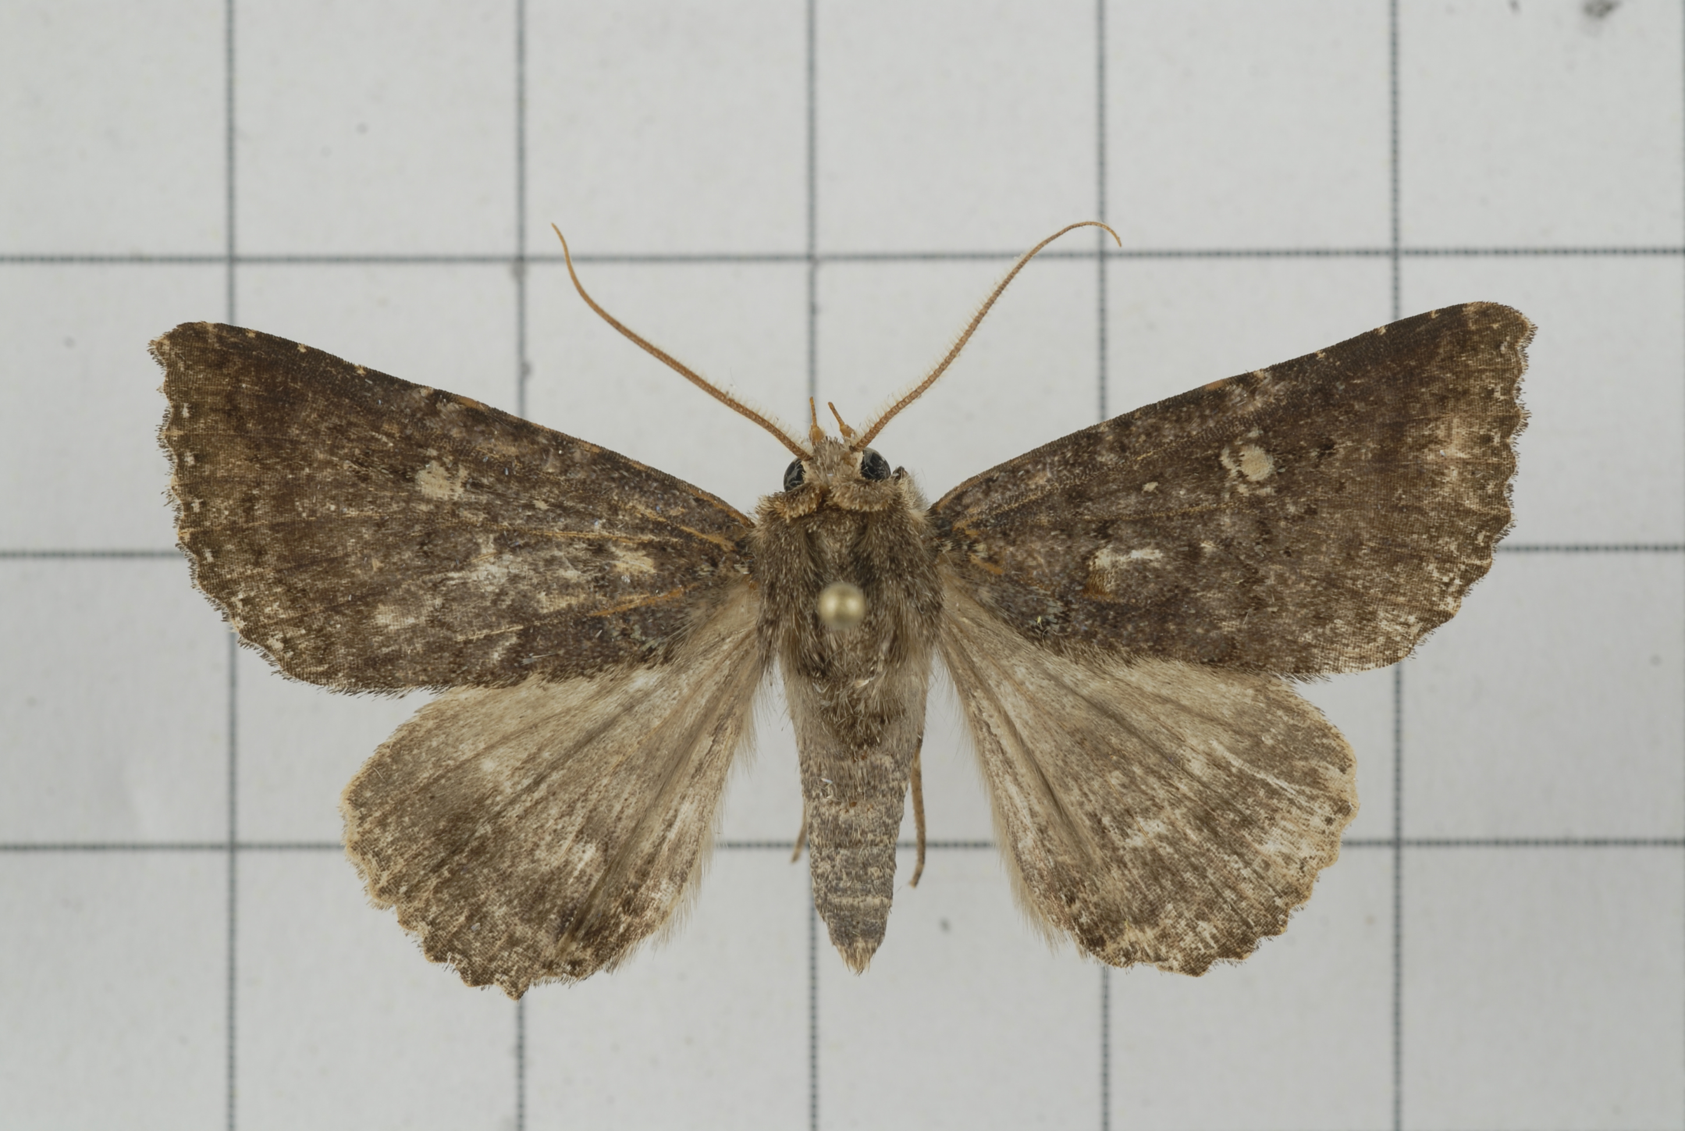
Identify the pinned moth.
Hypersypnoides submarginata submarginata
